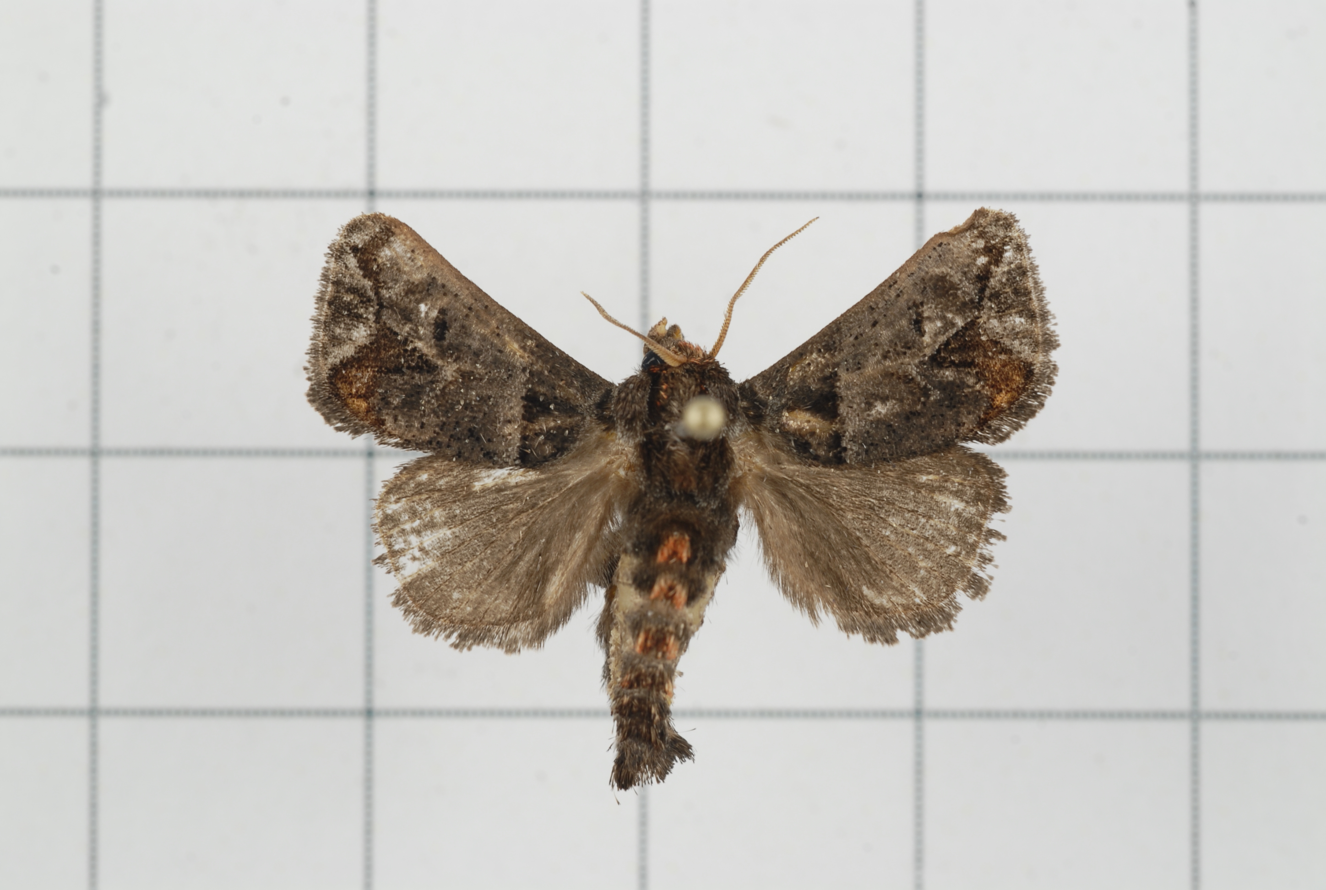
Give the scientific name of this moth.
Phlossa conjuncta
